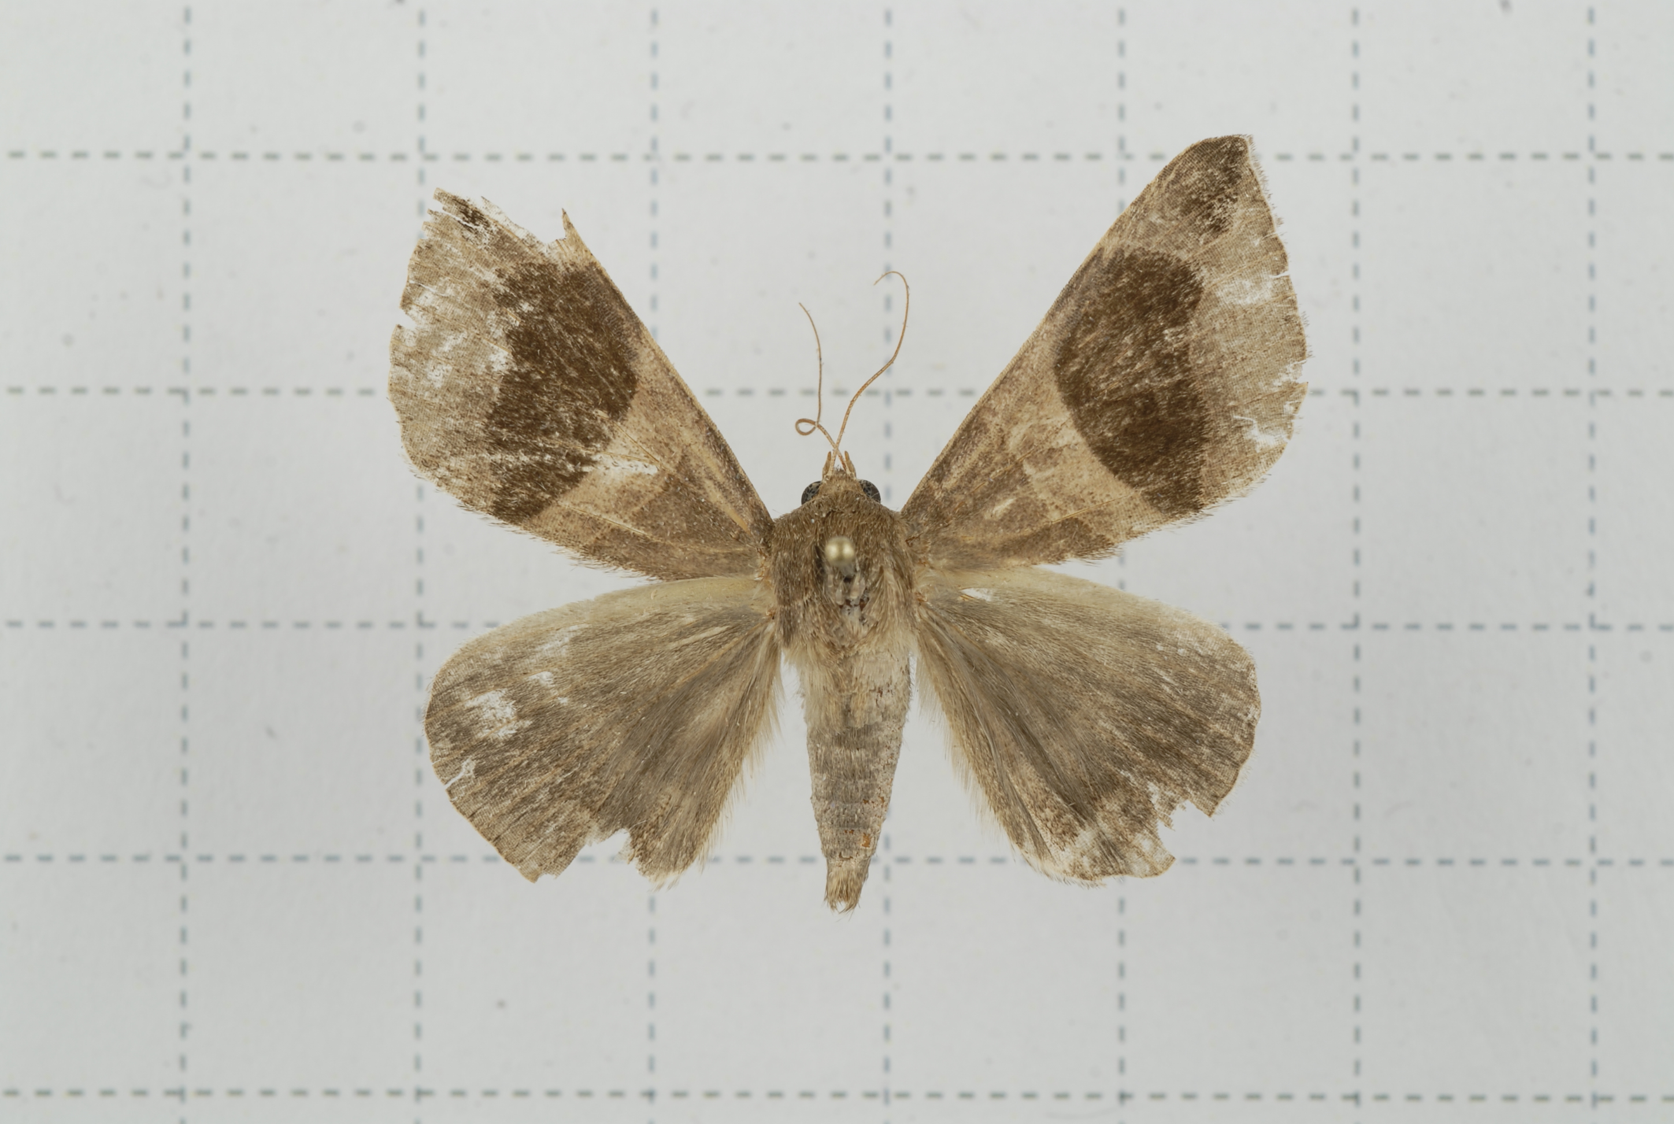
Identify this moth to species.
Bastilla joviana joviana
